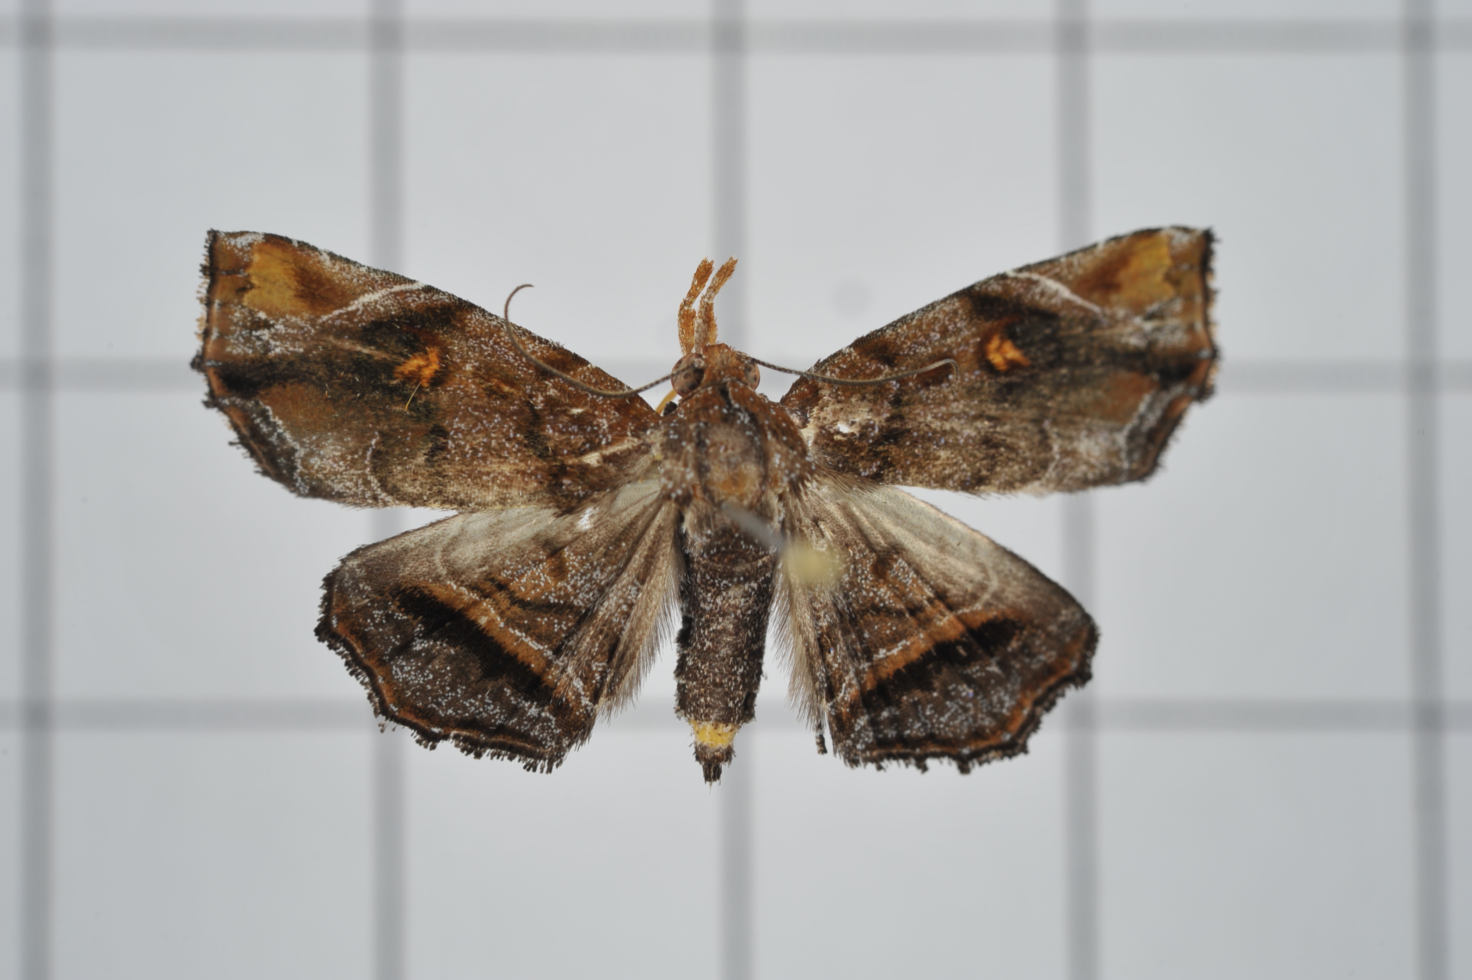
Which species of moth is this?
Egnasia nagadeboides
